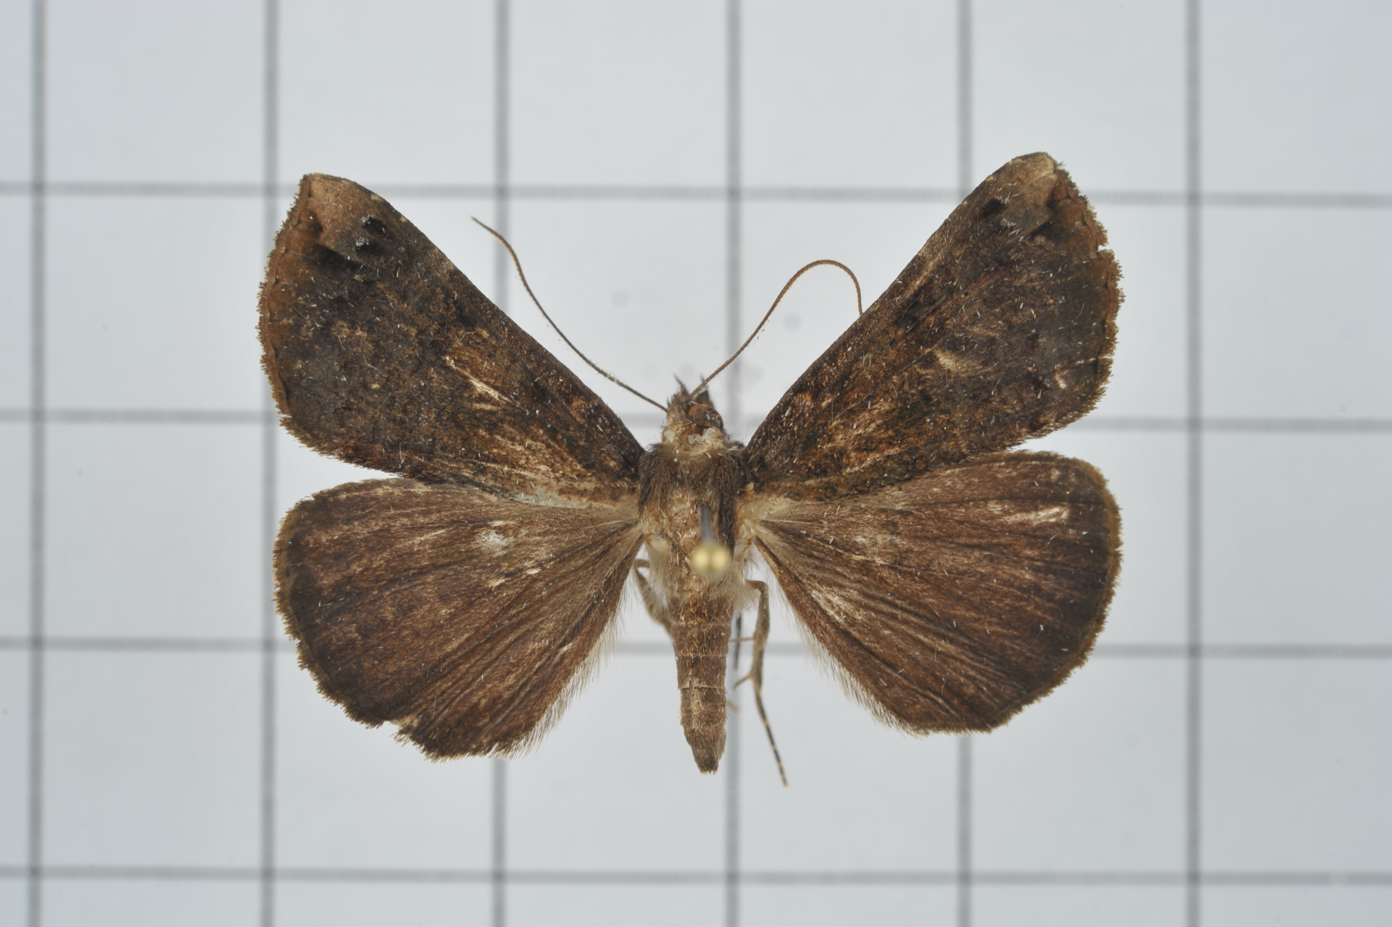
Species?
Hypena tenebralis
